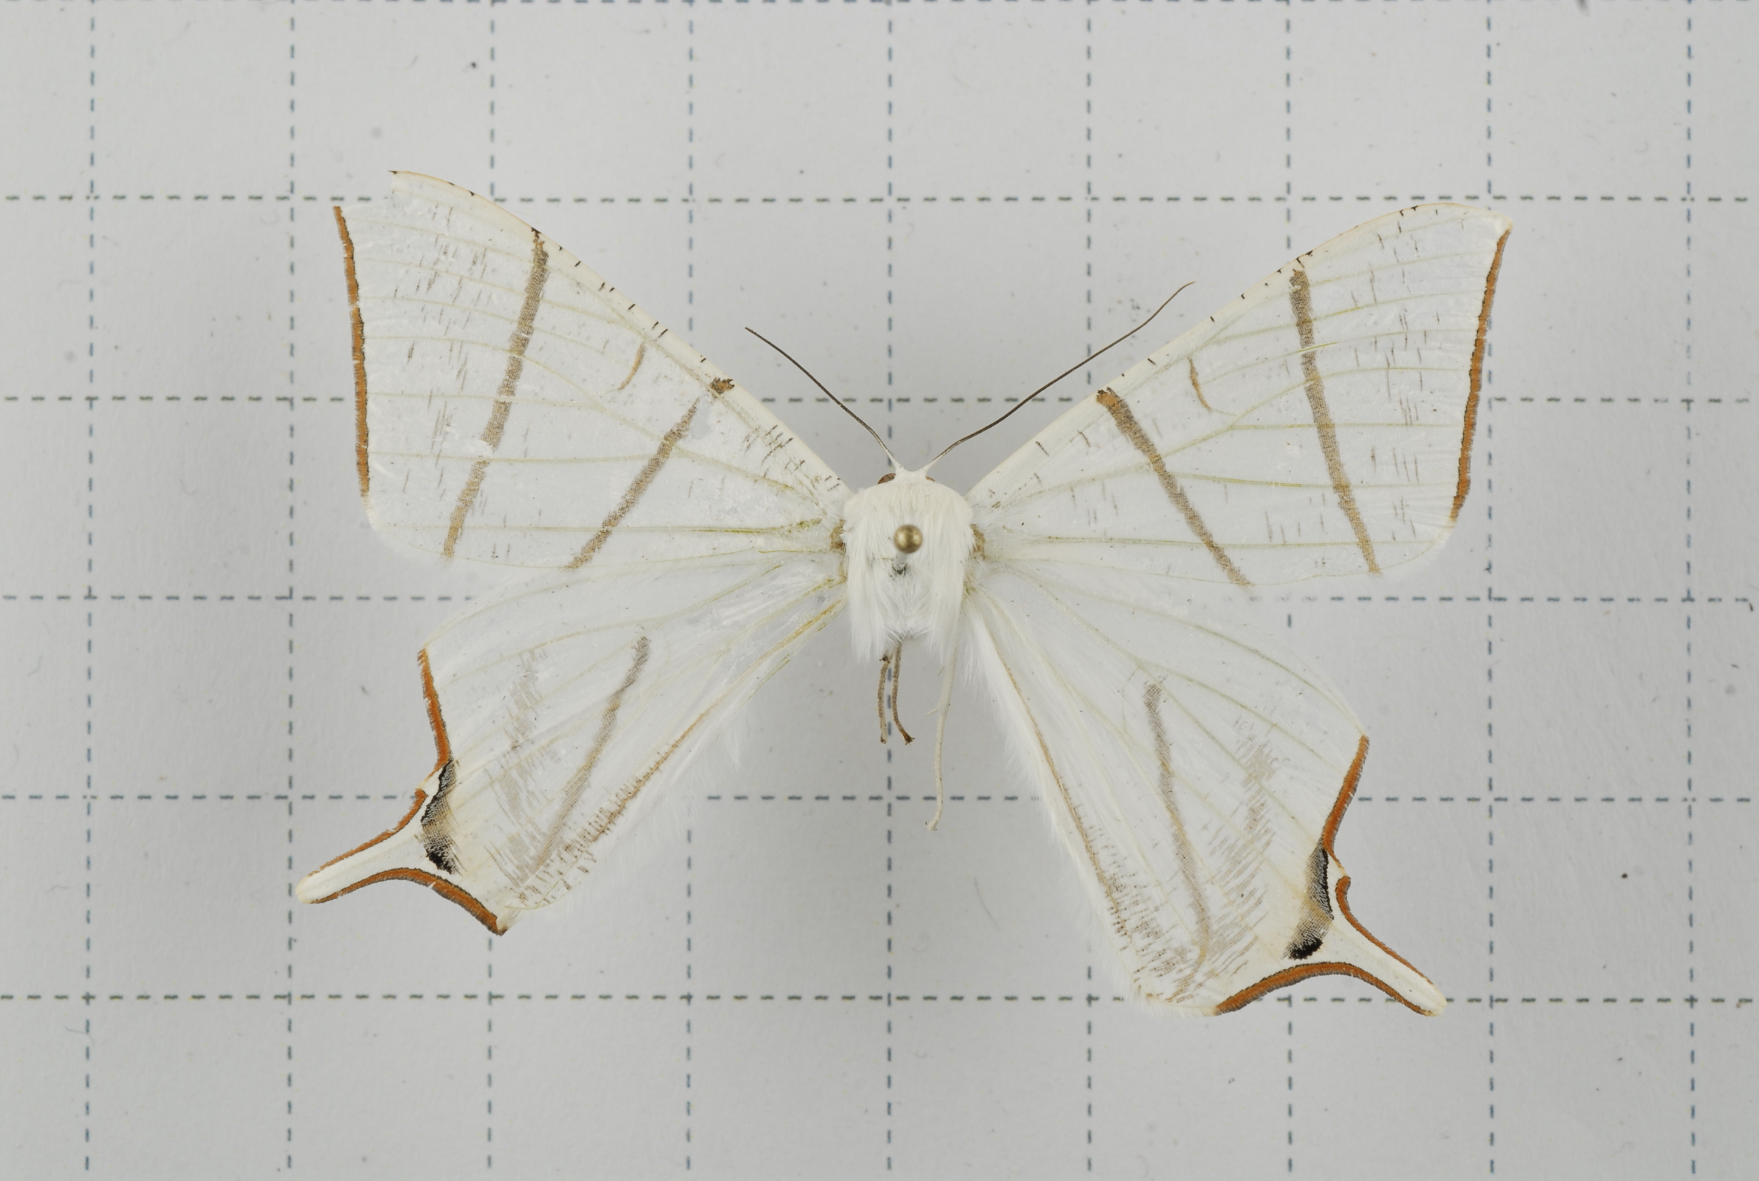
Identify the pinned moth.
Ourapteryx clara formosana
